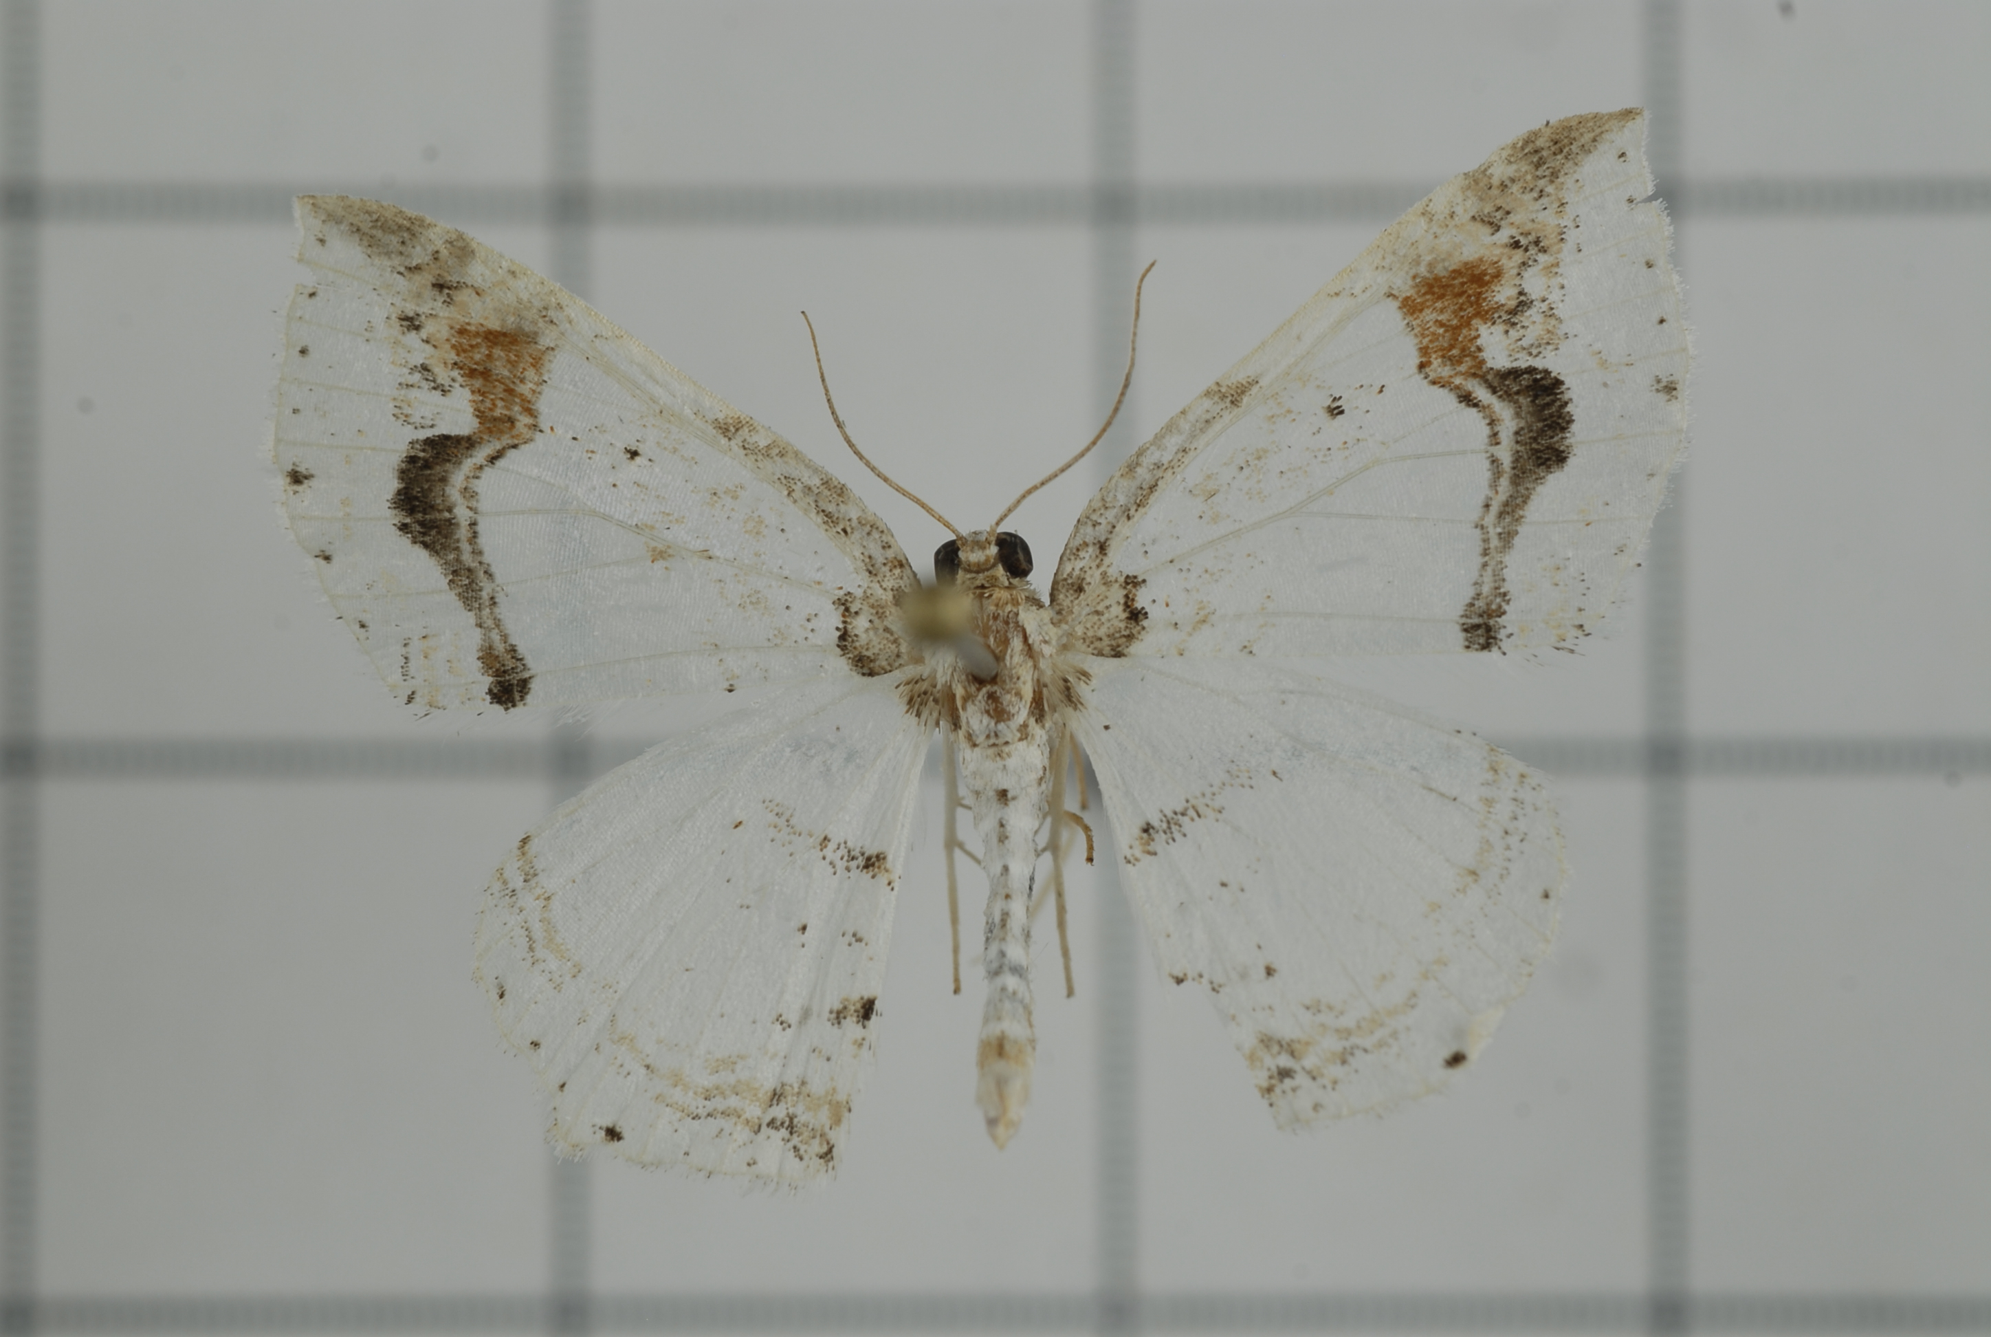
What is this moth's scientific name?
Asthena undulata
